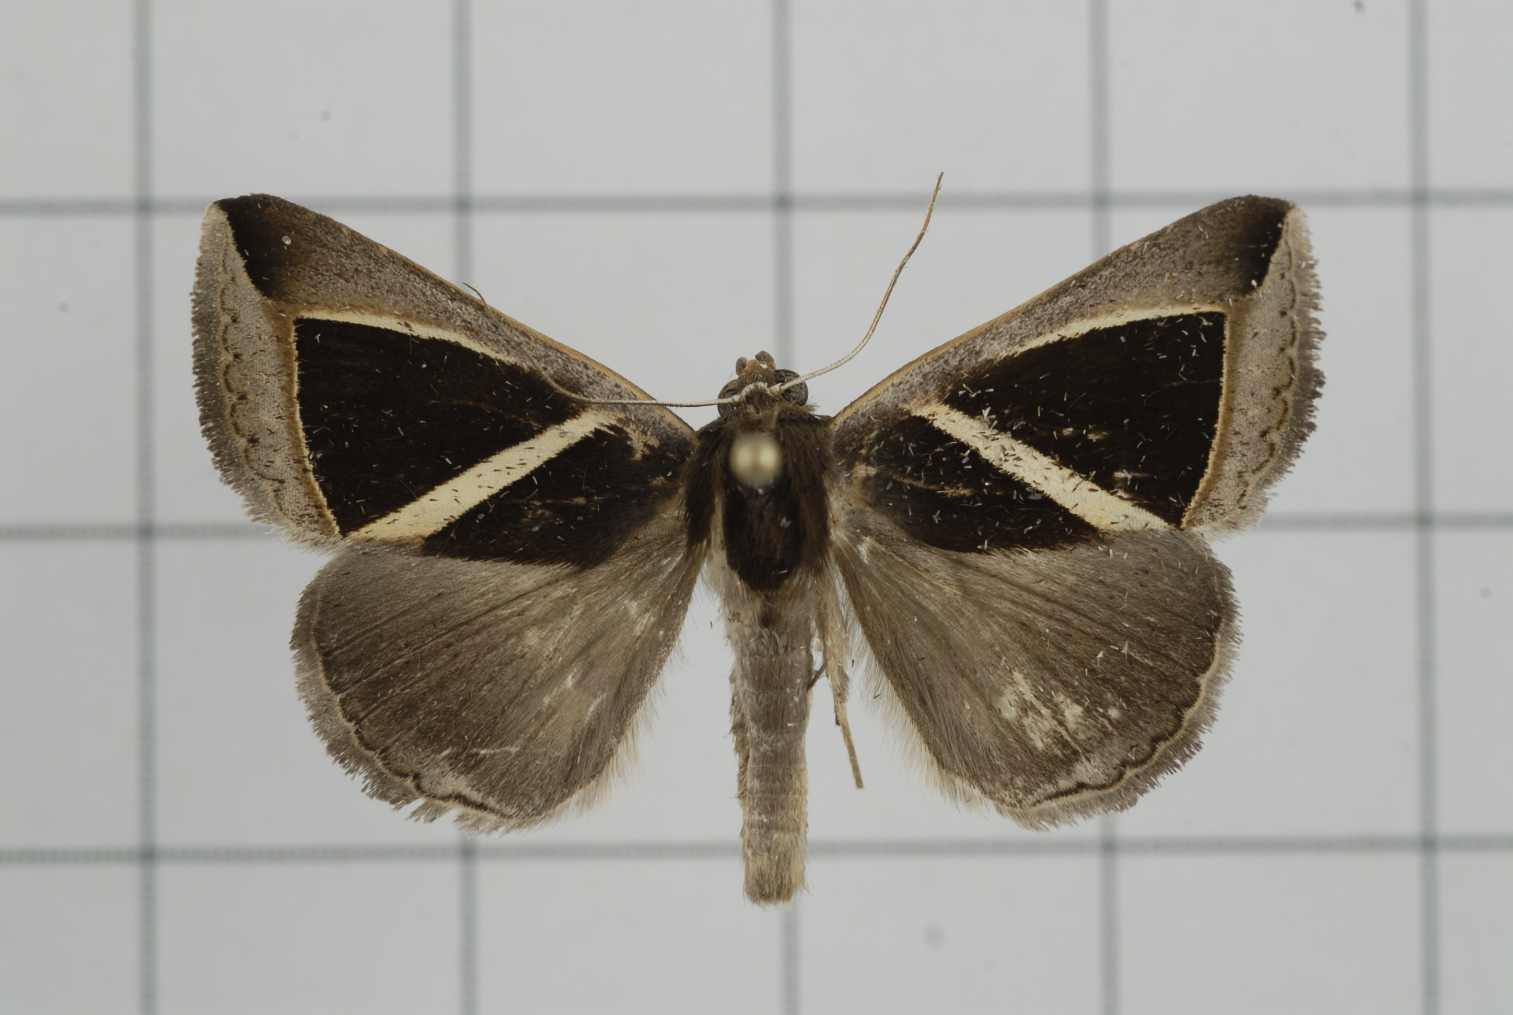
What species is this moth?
Chalciope mygdon
